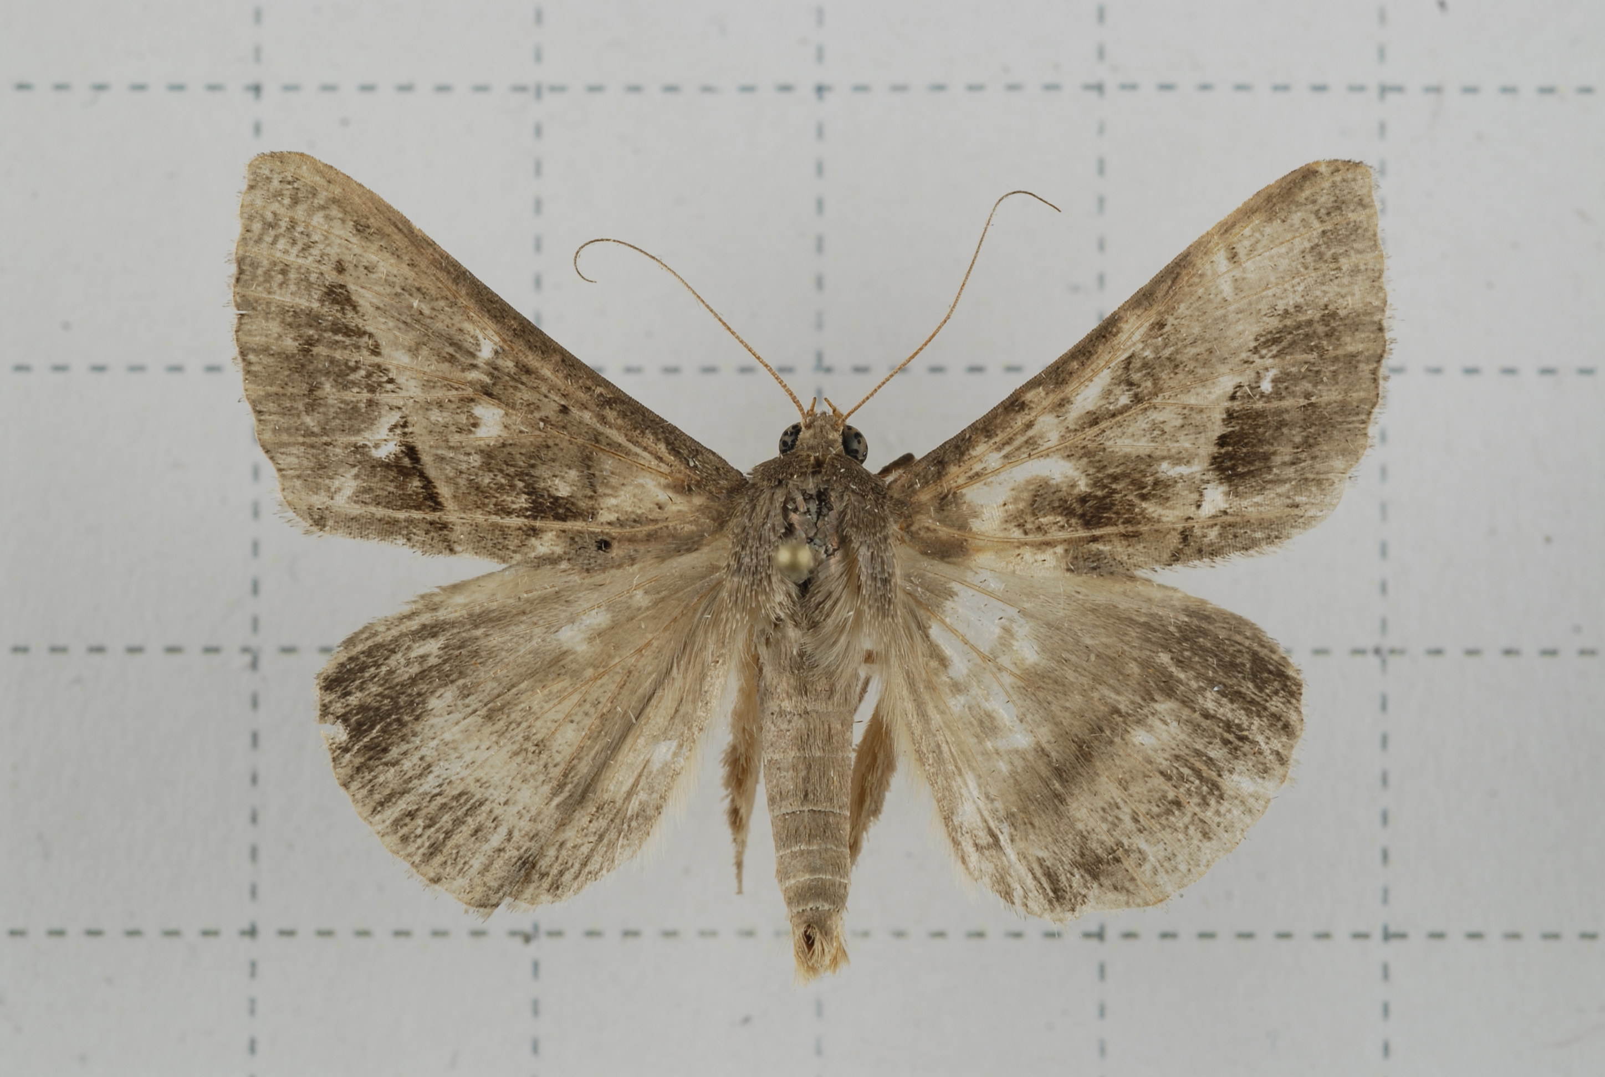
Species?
Mocis frugalis
